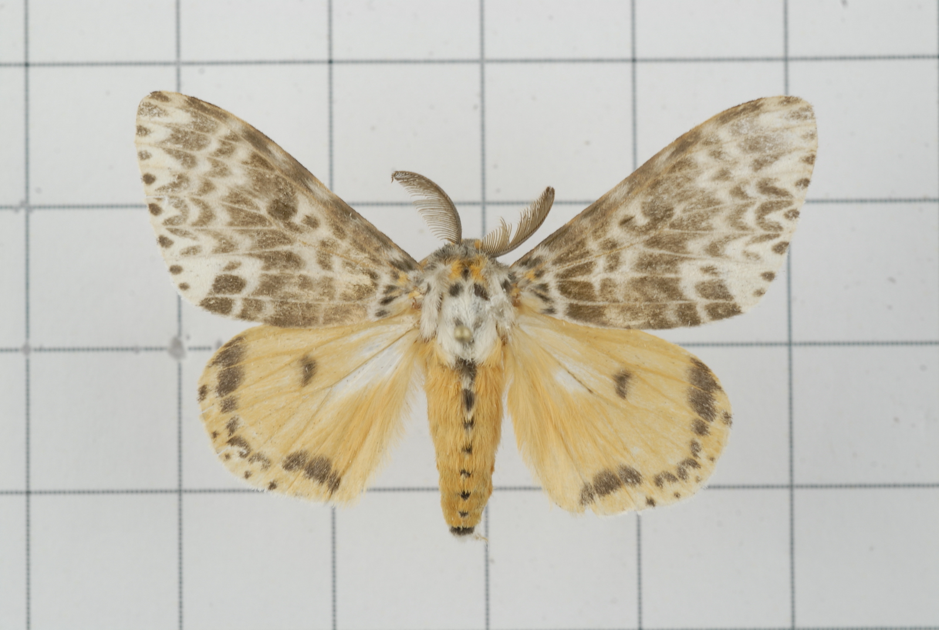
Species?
Lymantria mathura subpallida
